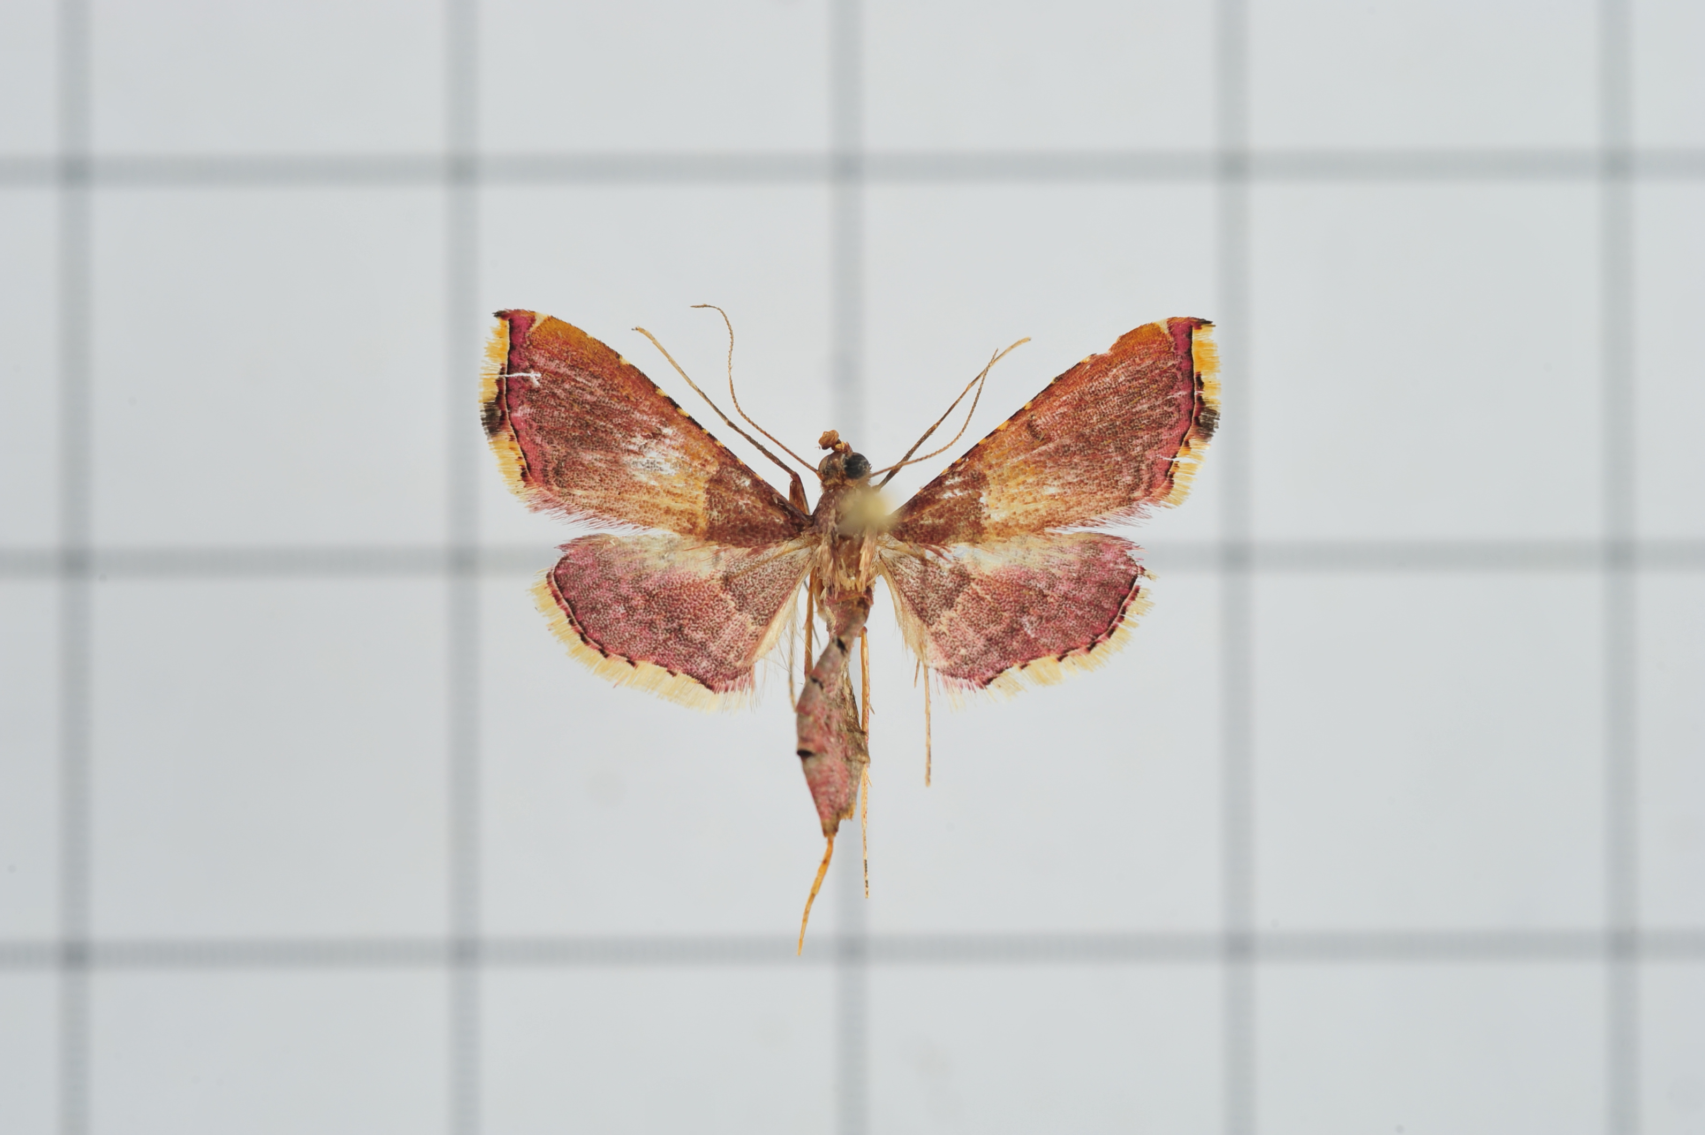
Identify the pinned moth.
Endotricha olivacealis
